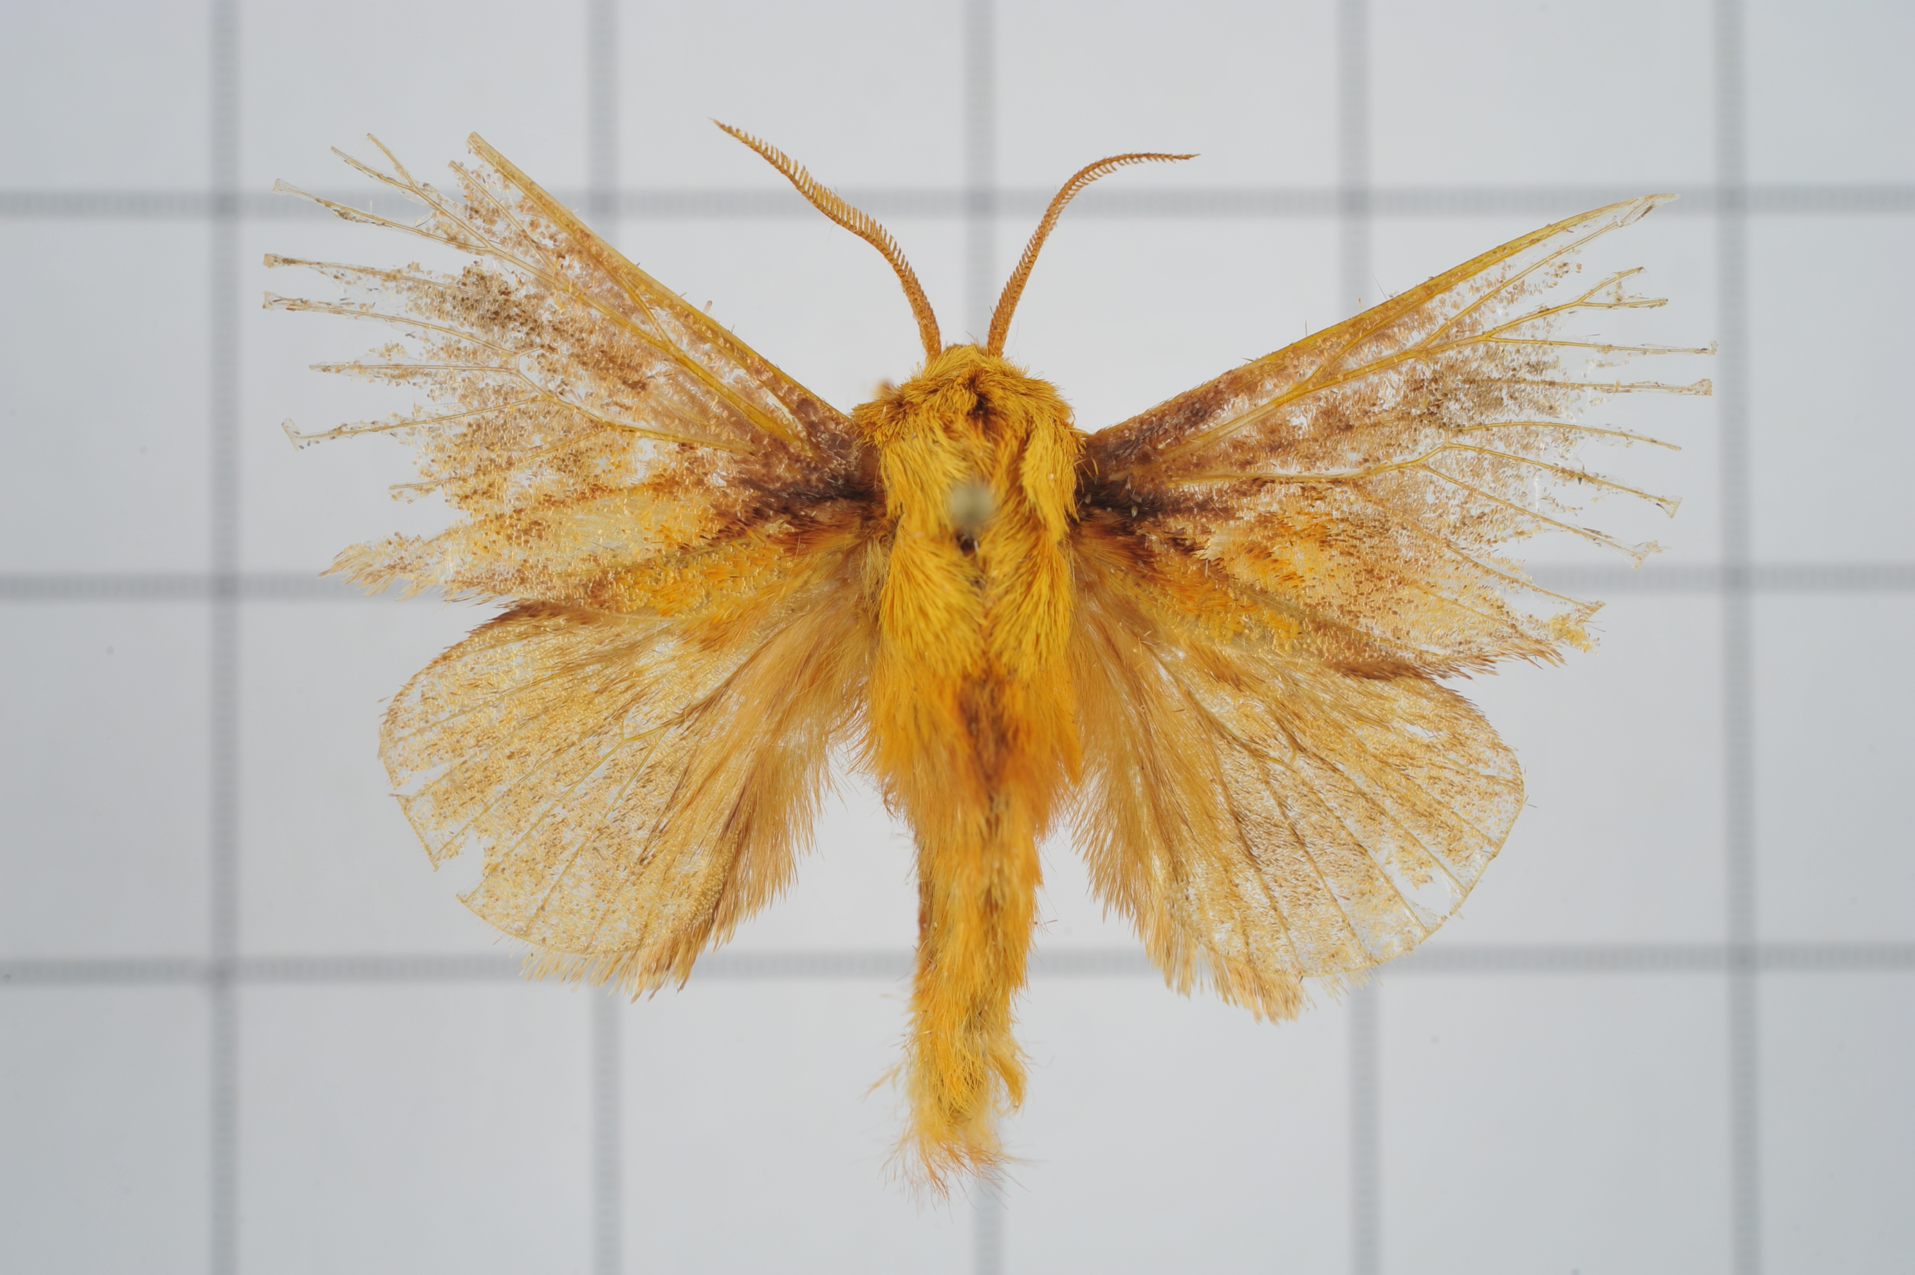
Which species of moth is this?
Narosoideus flavidorsalis
